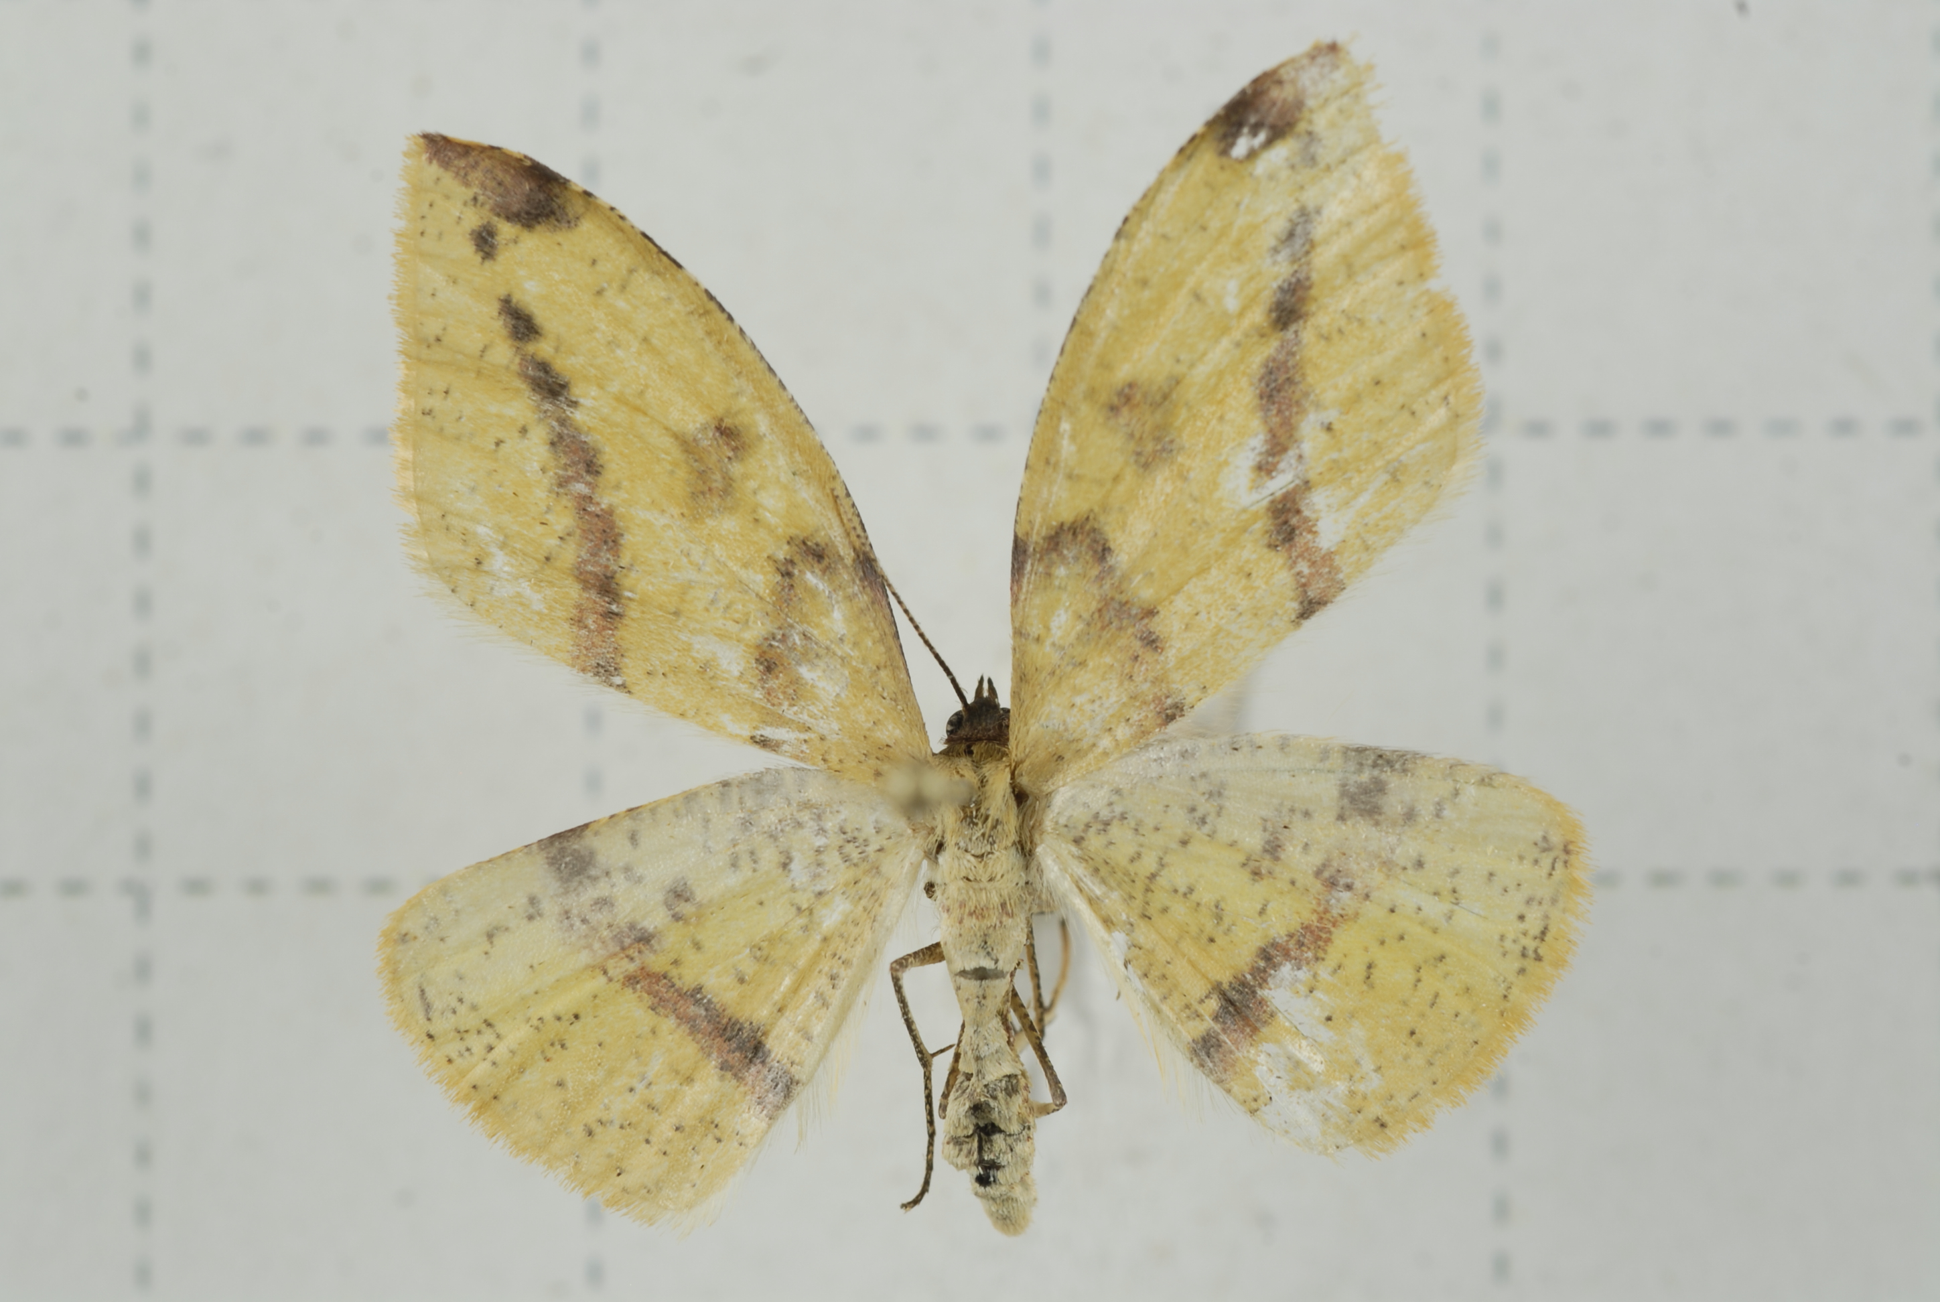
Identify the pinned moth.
Heterolocha satoi
